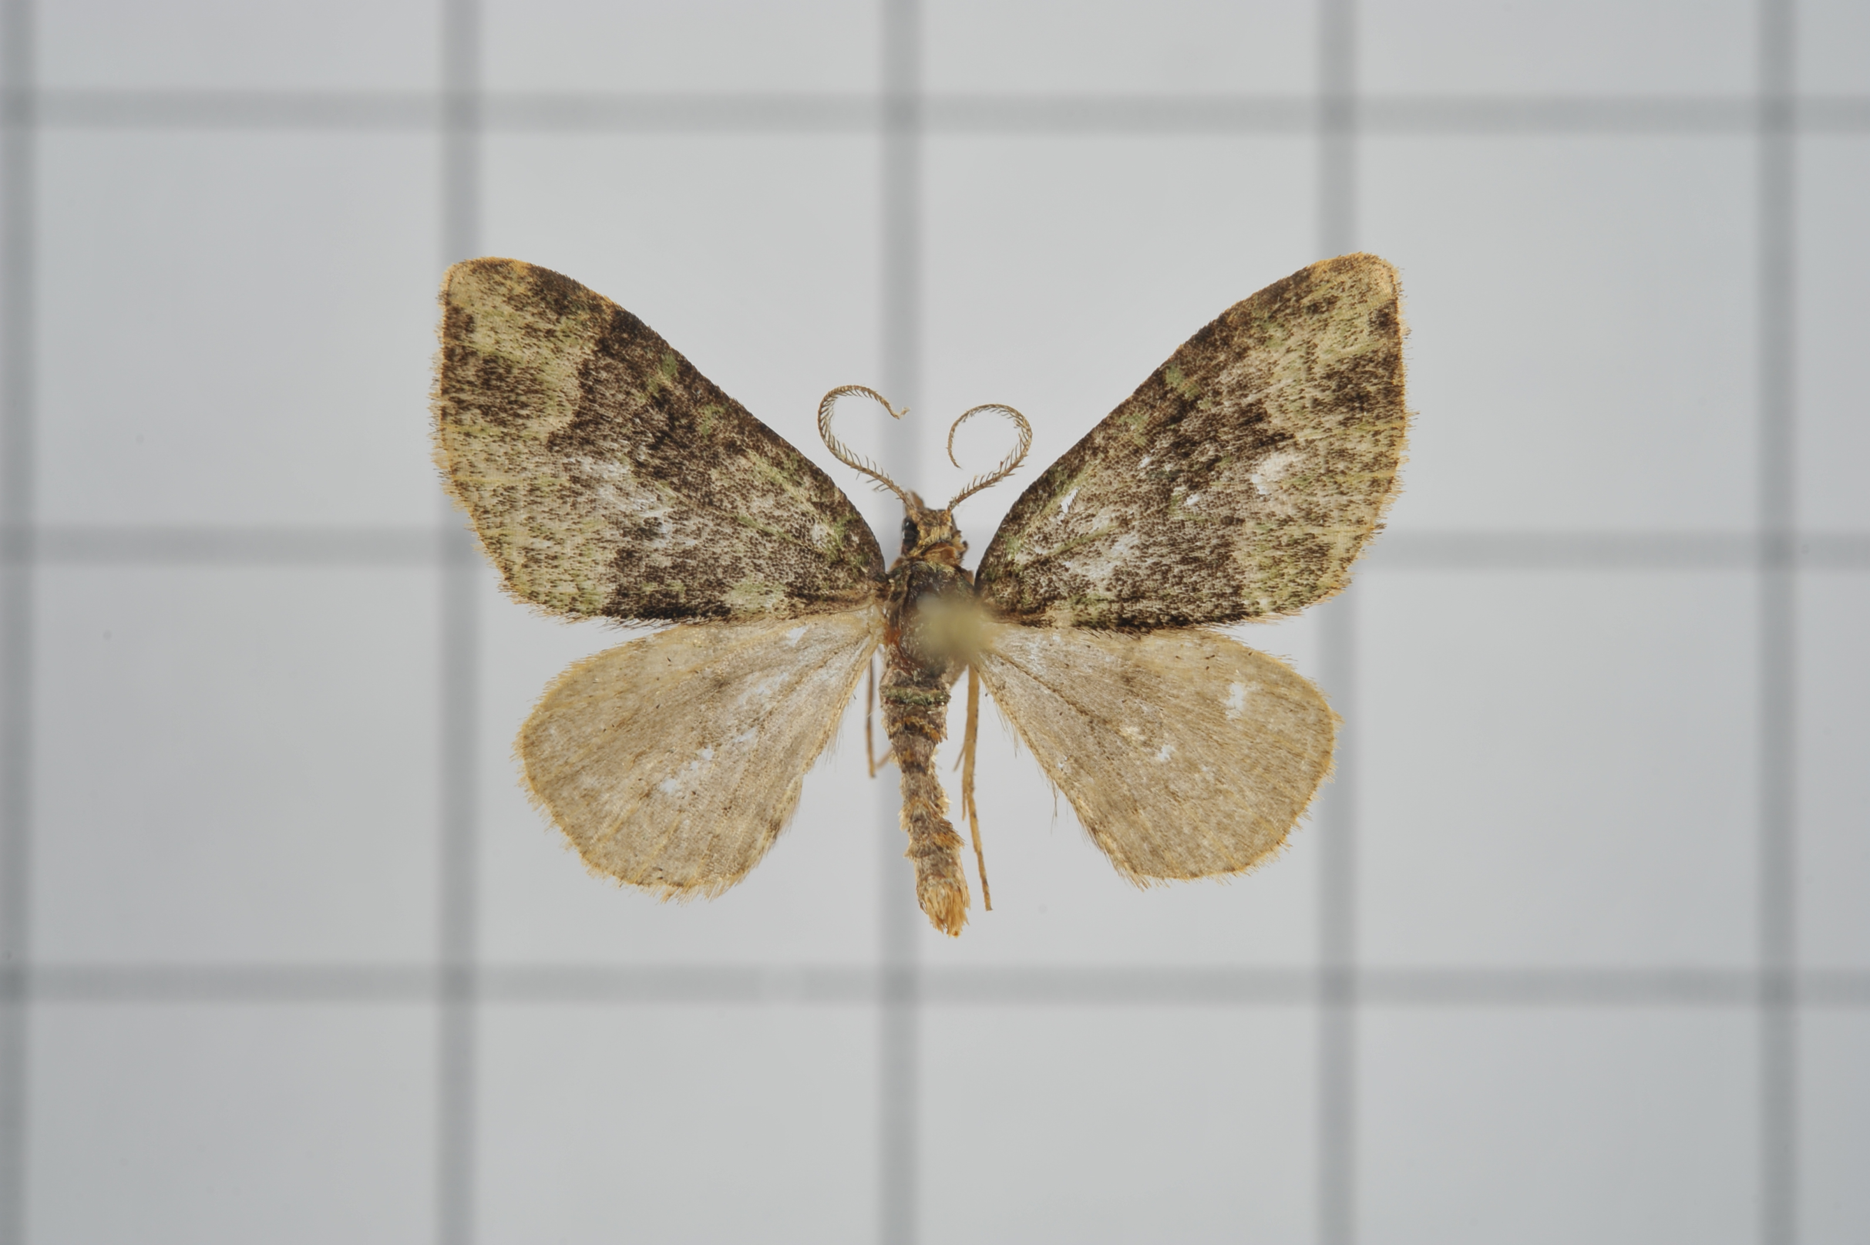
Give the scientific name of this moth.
Apithecia viridata wilemani
